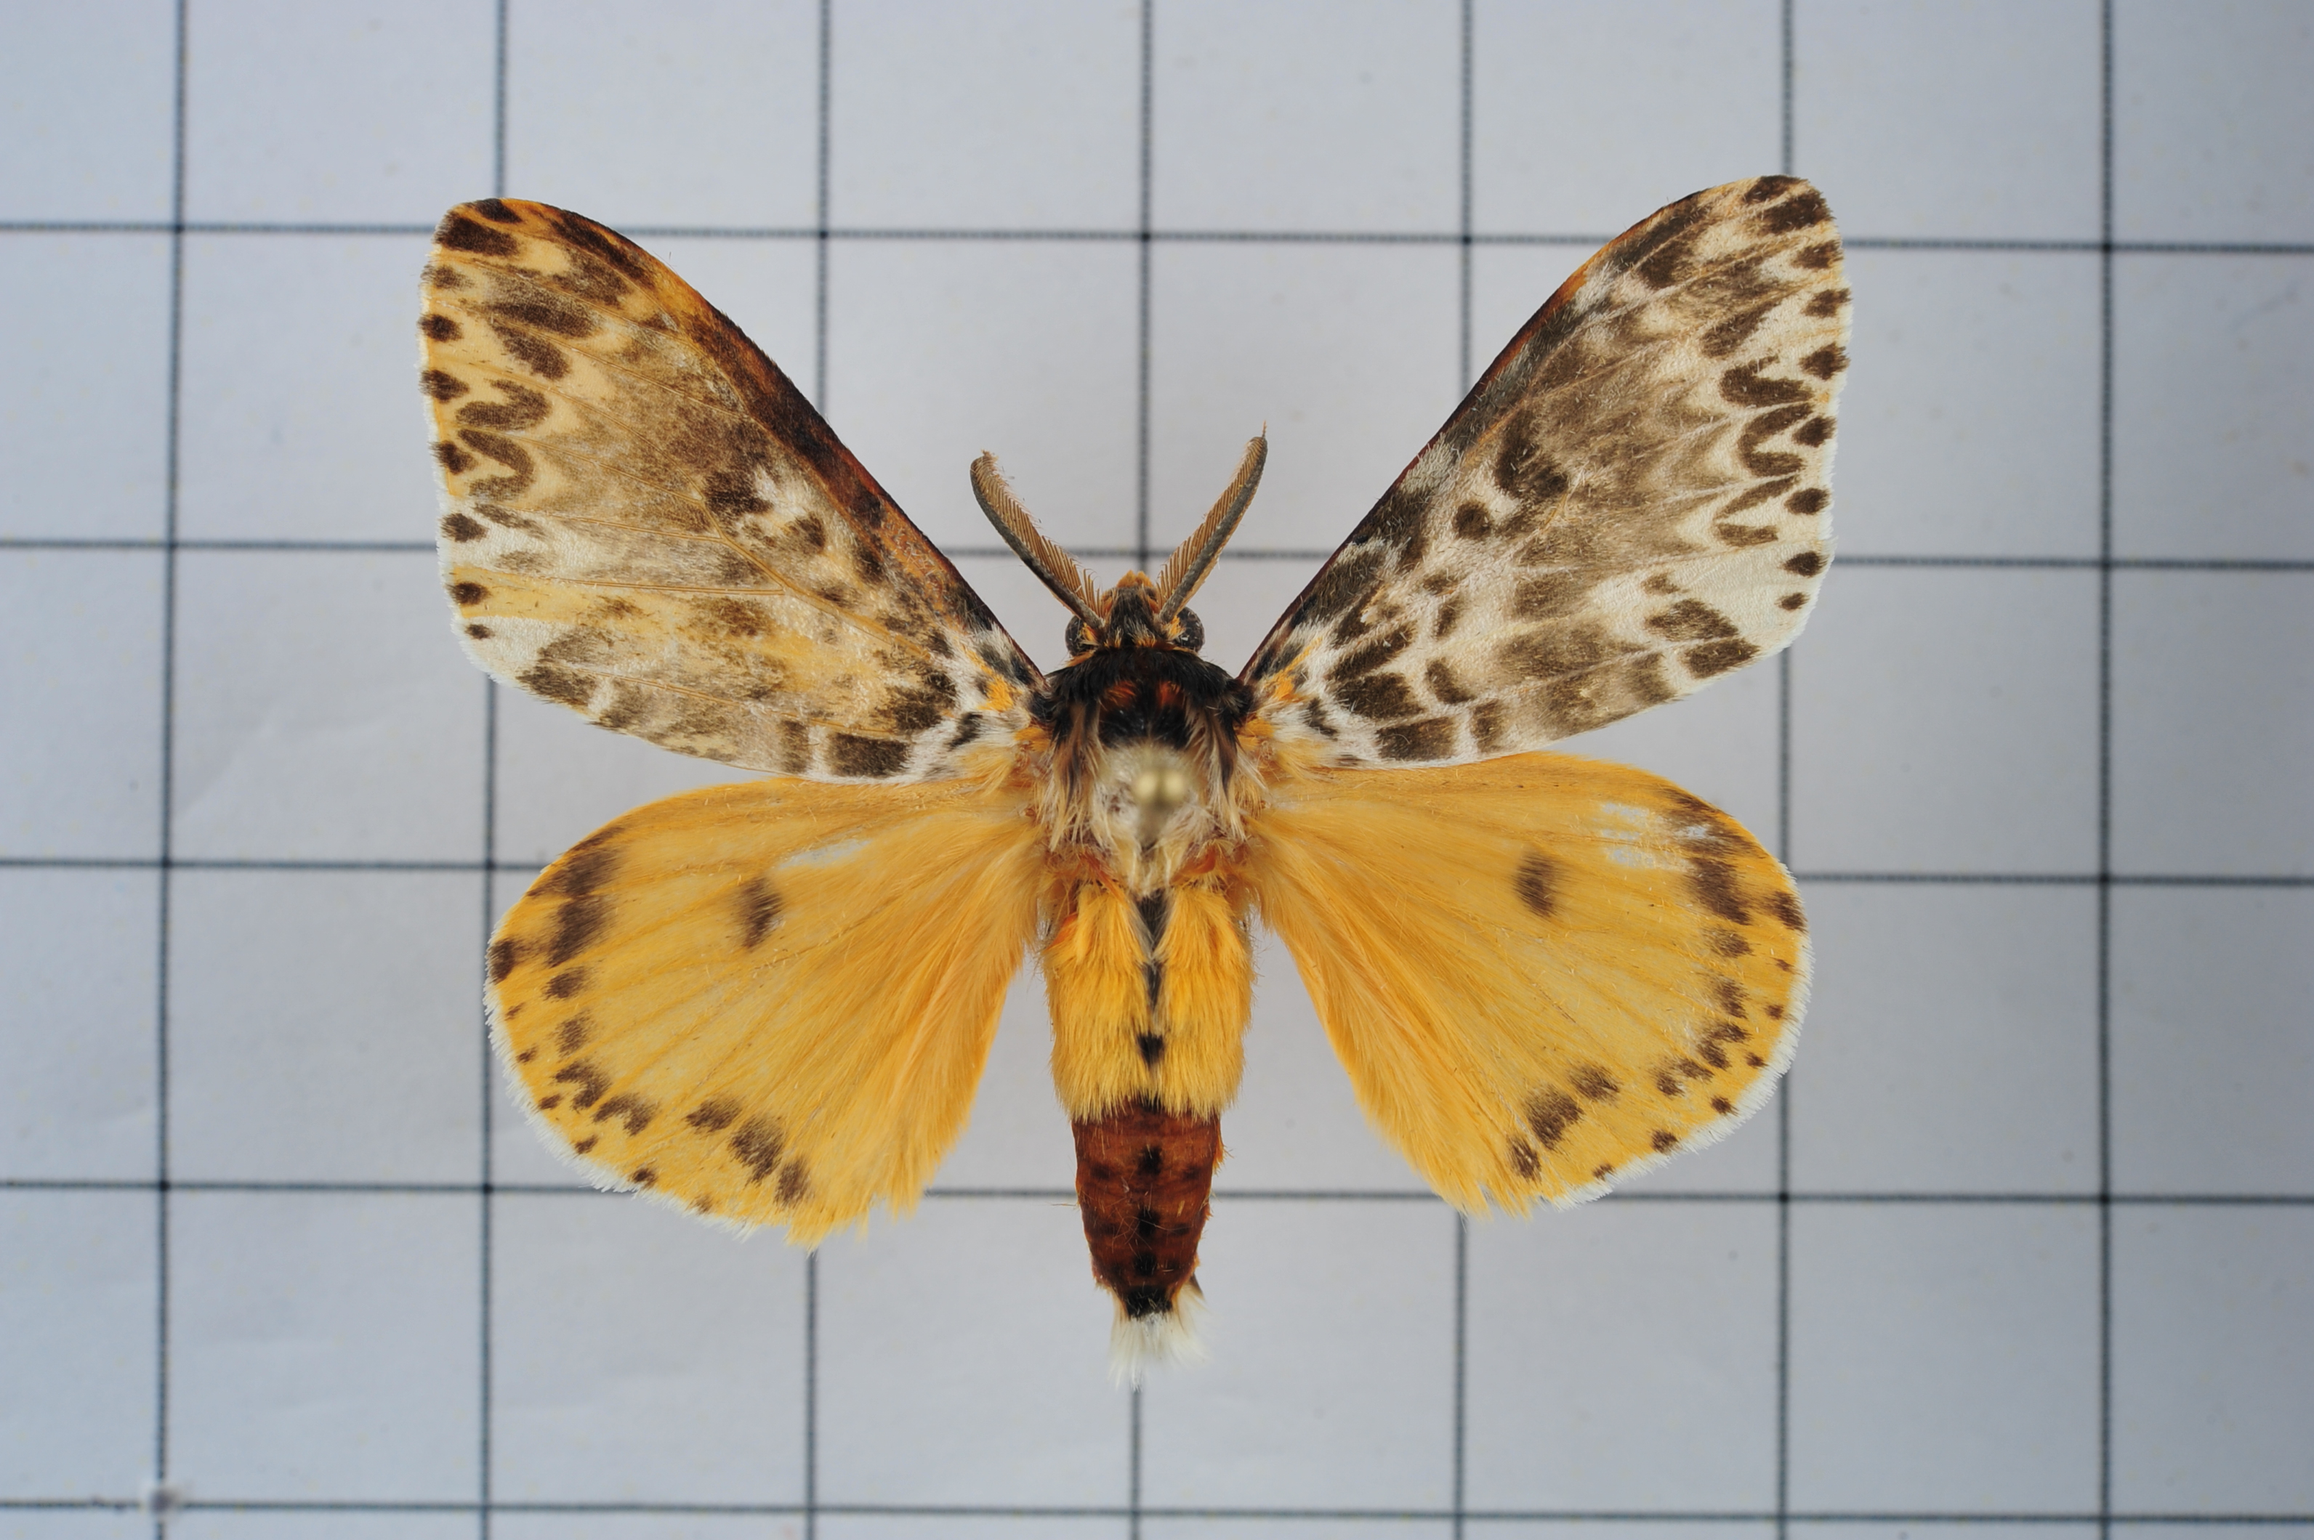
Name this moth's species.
Lymantria mathura subpallida
